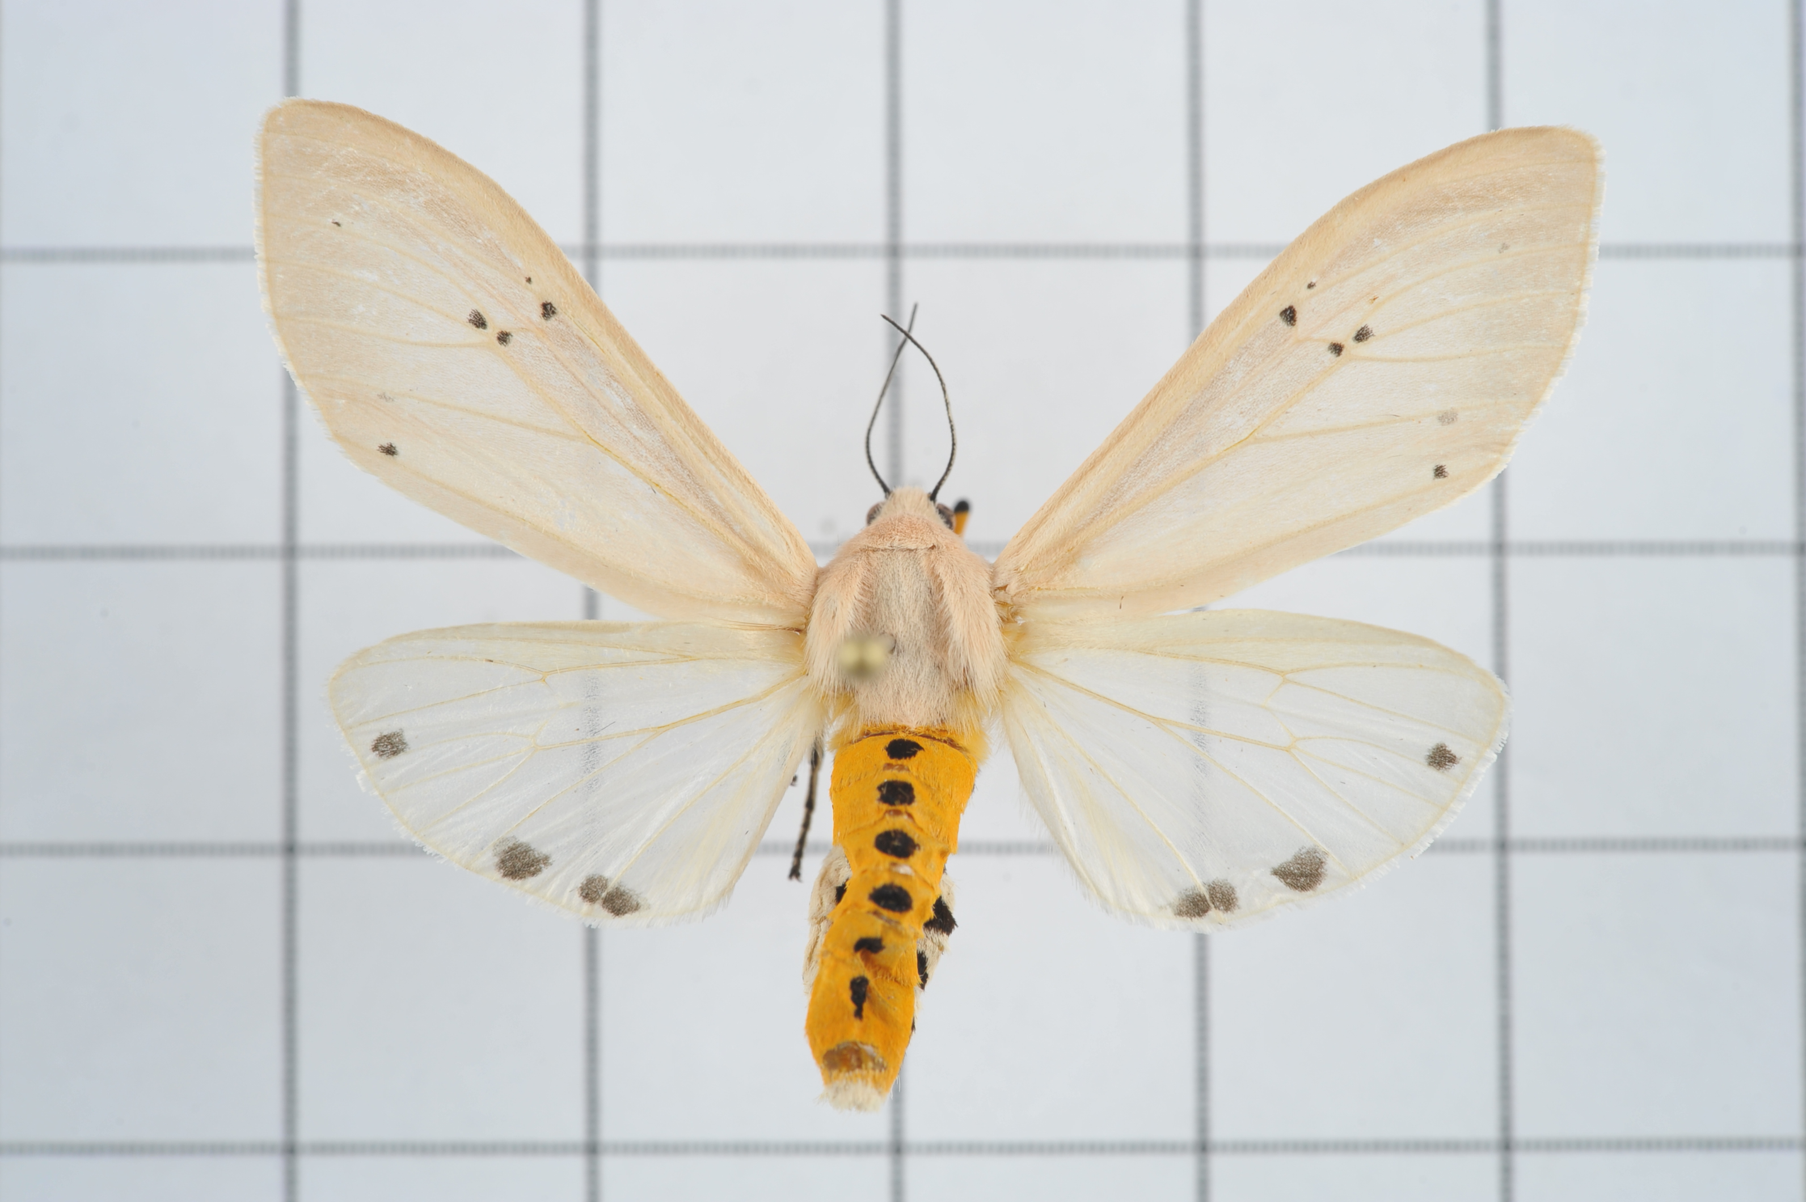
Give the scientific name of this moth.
Creatonotos transiens koni
